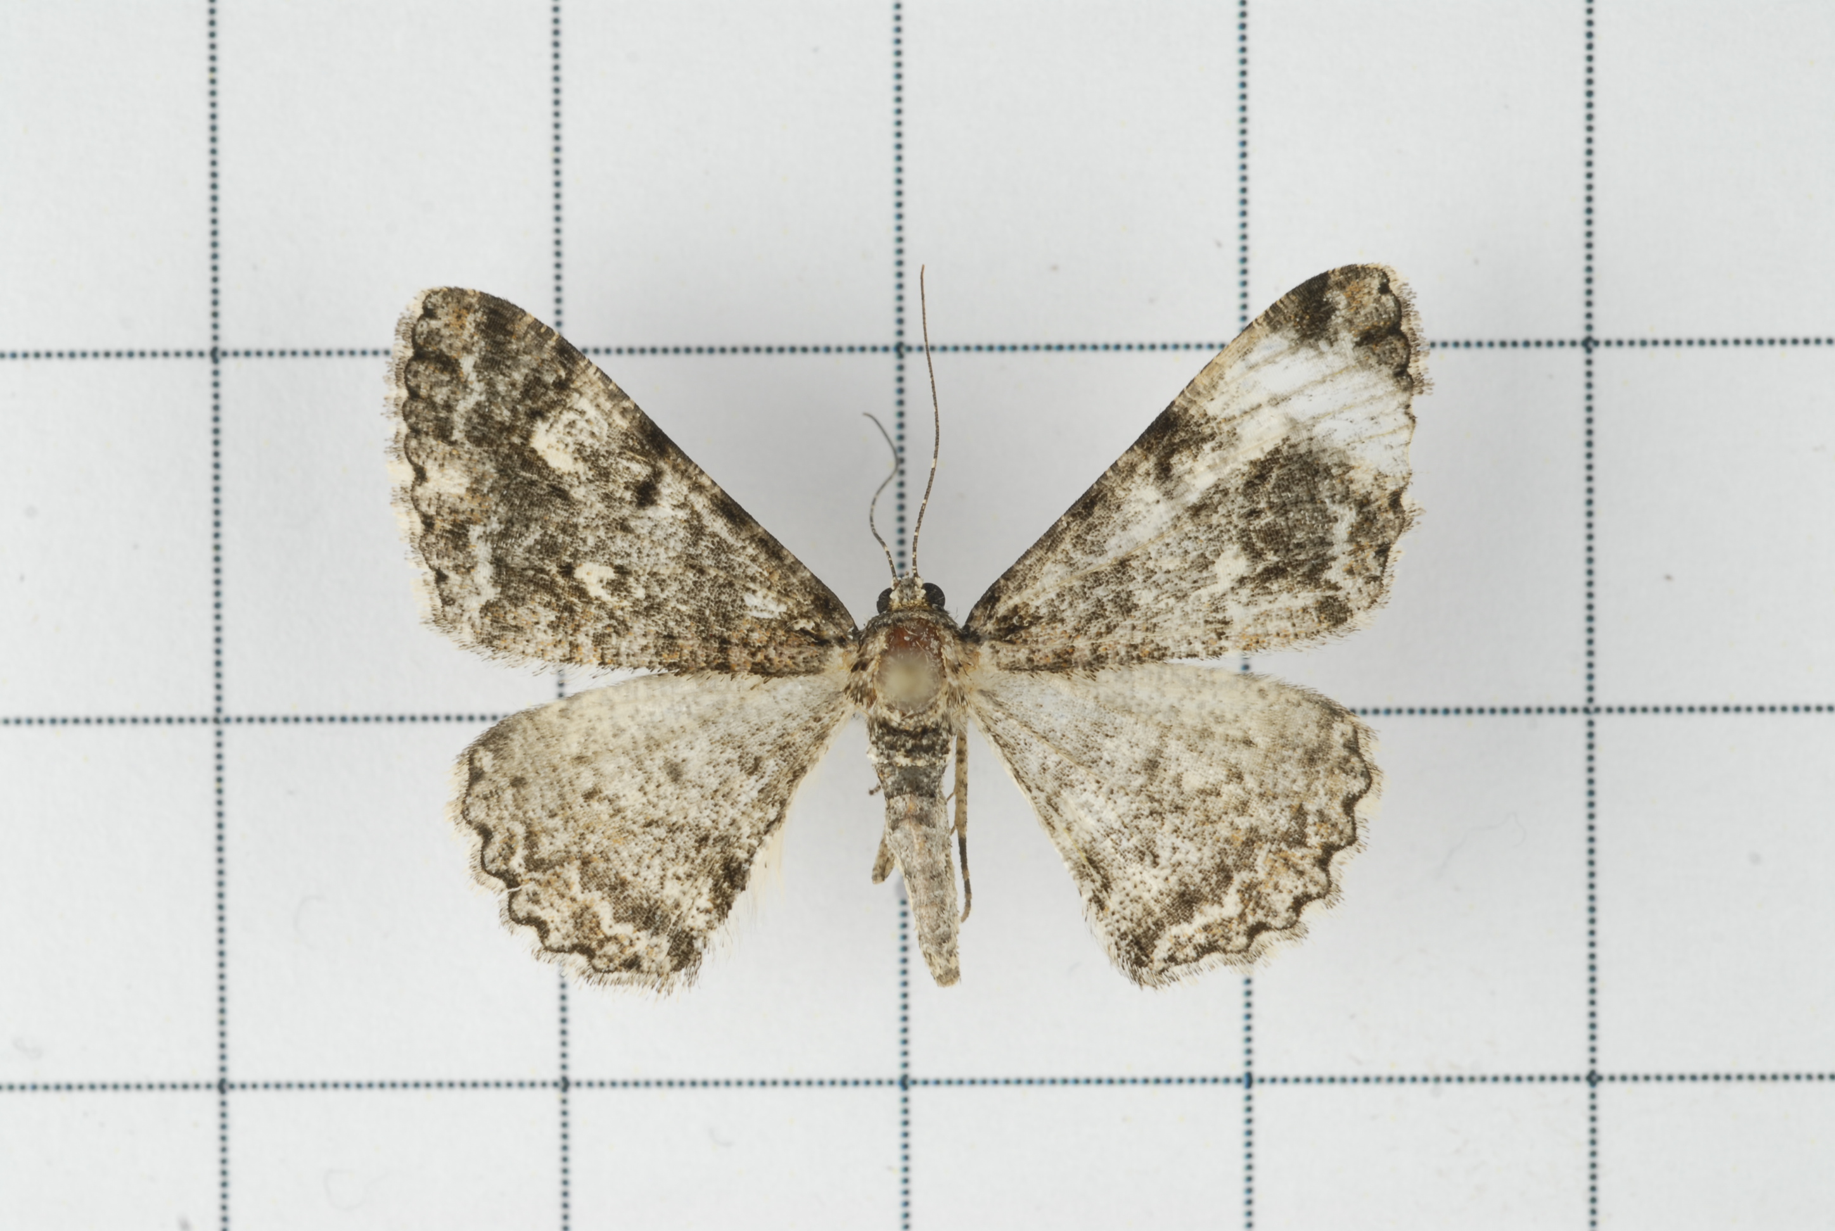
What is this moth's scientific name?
Alcis taiwanovariegata
